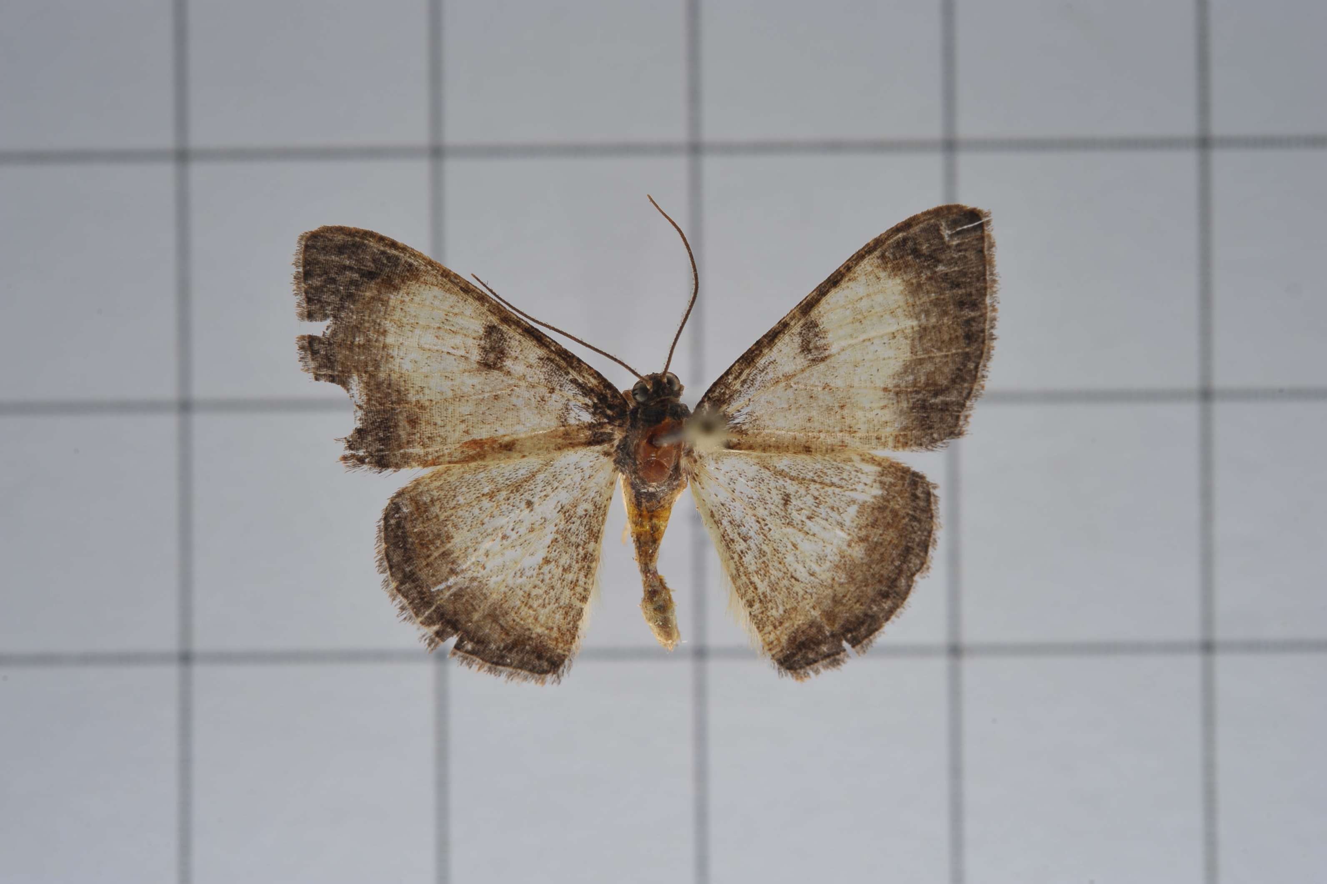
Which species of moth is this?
Hydatocapnia gemina
